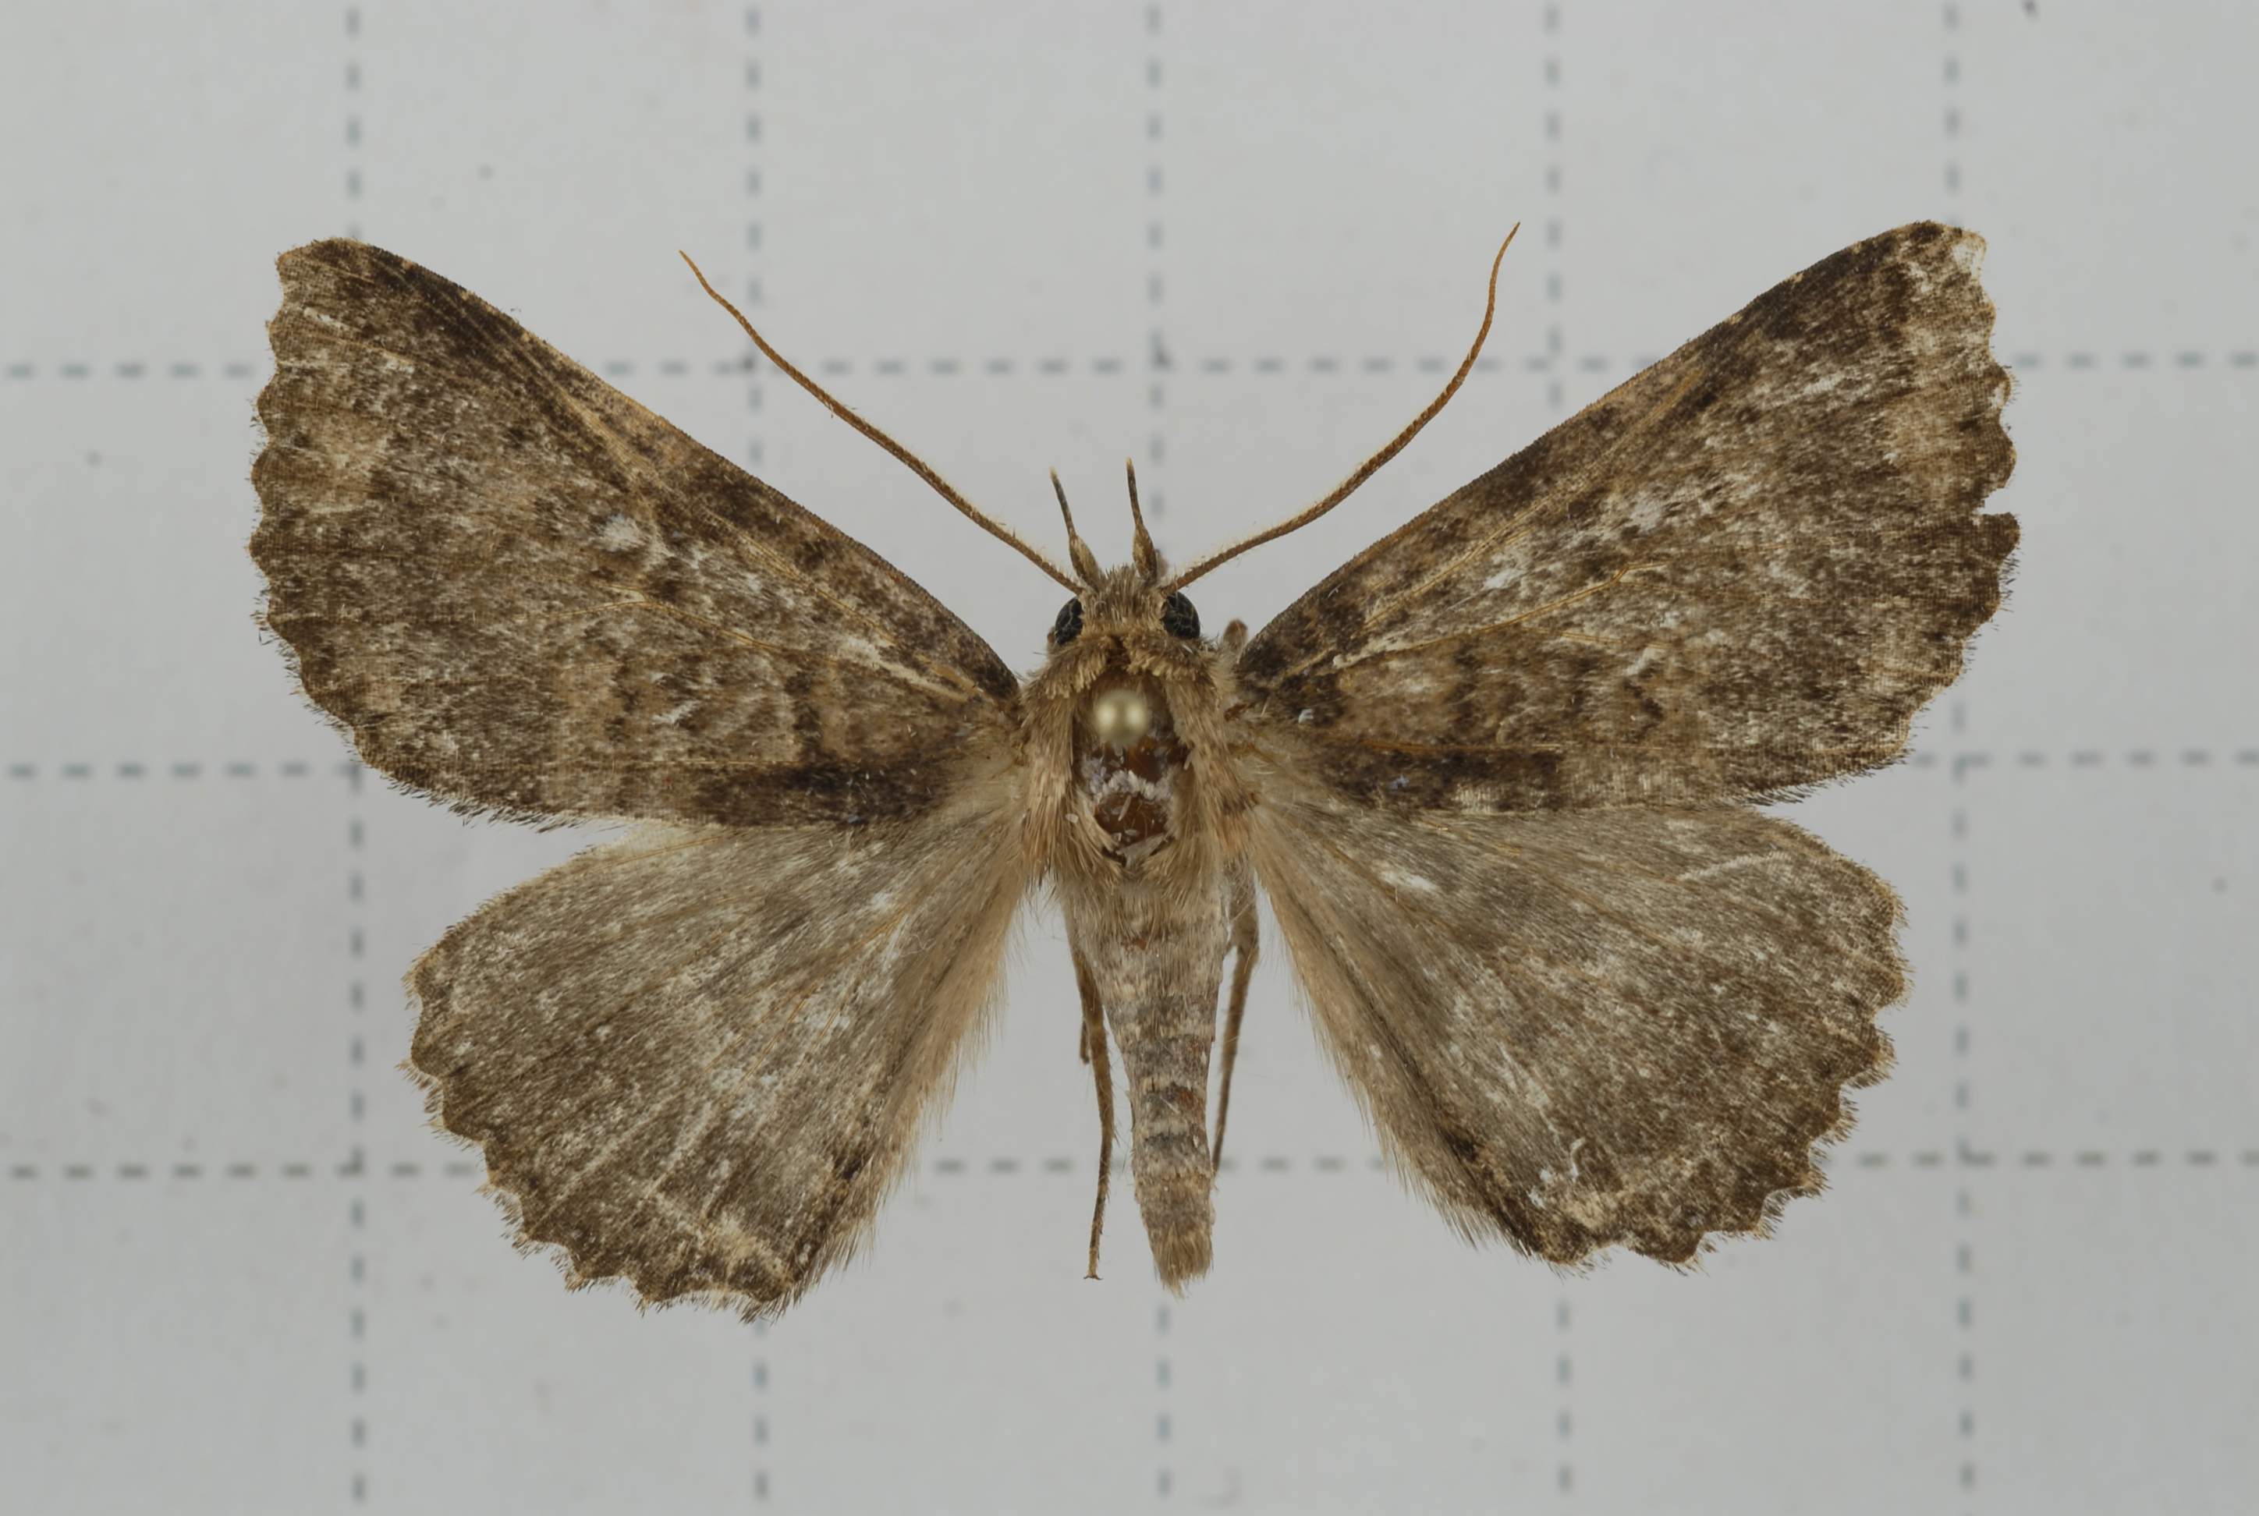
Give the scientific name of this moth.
Hypersypnoides punctosa
